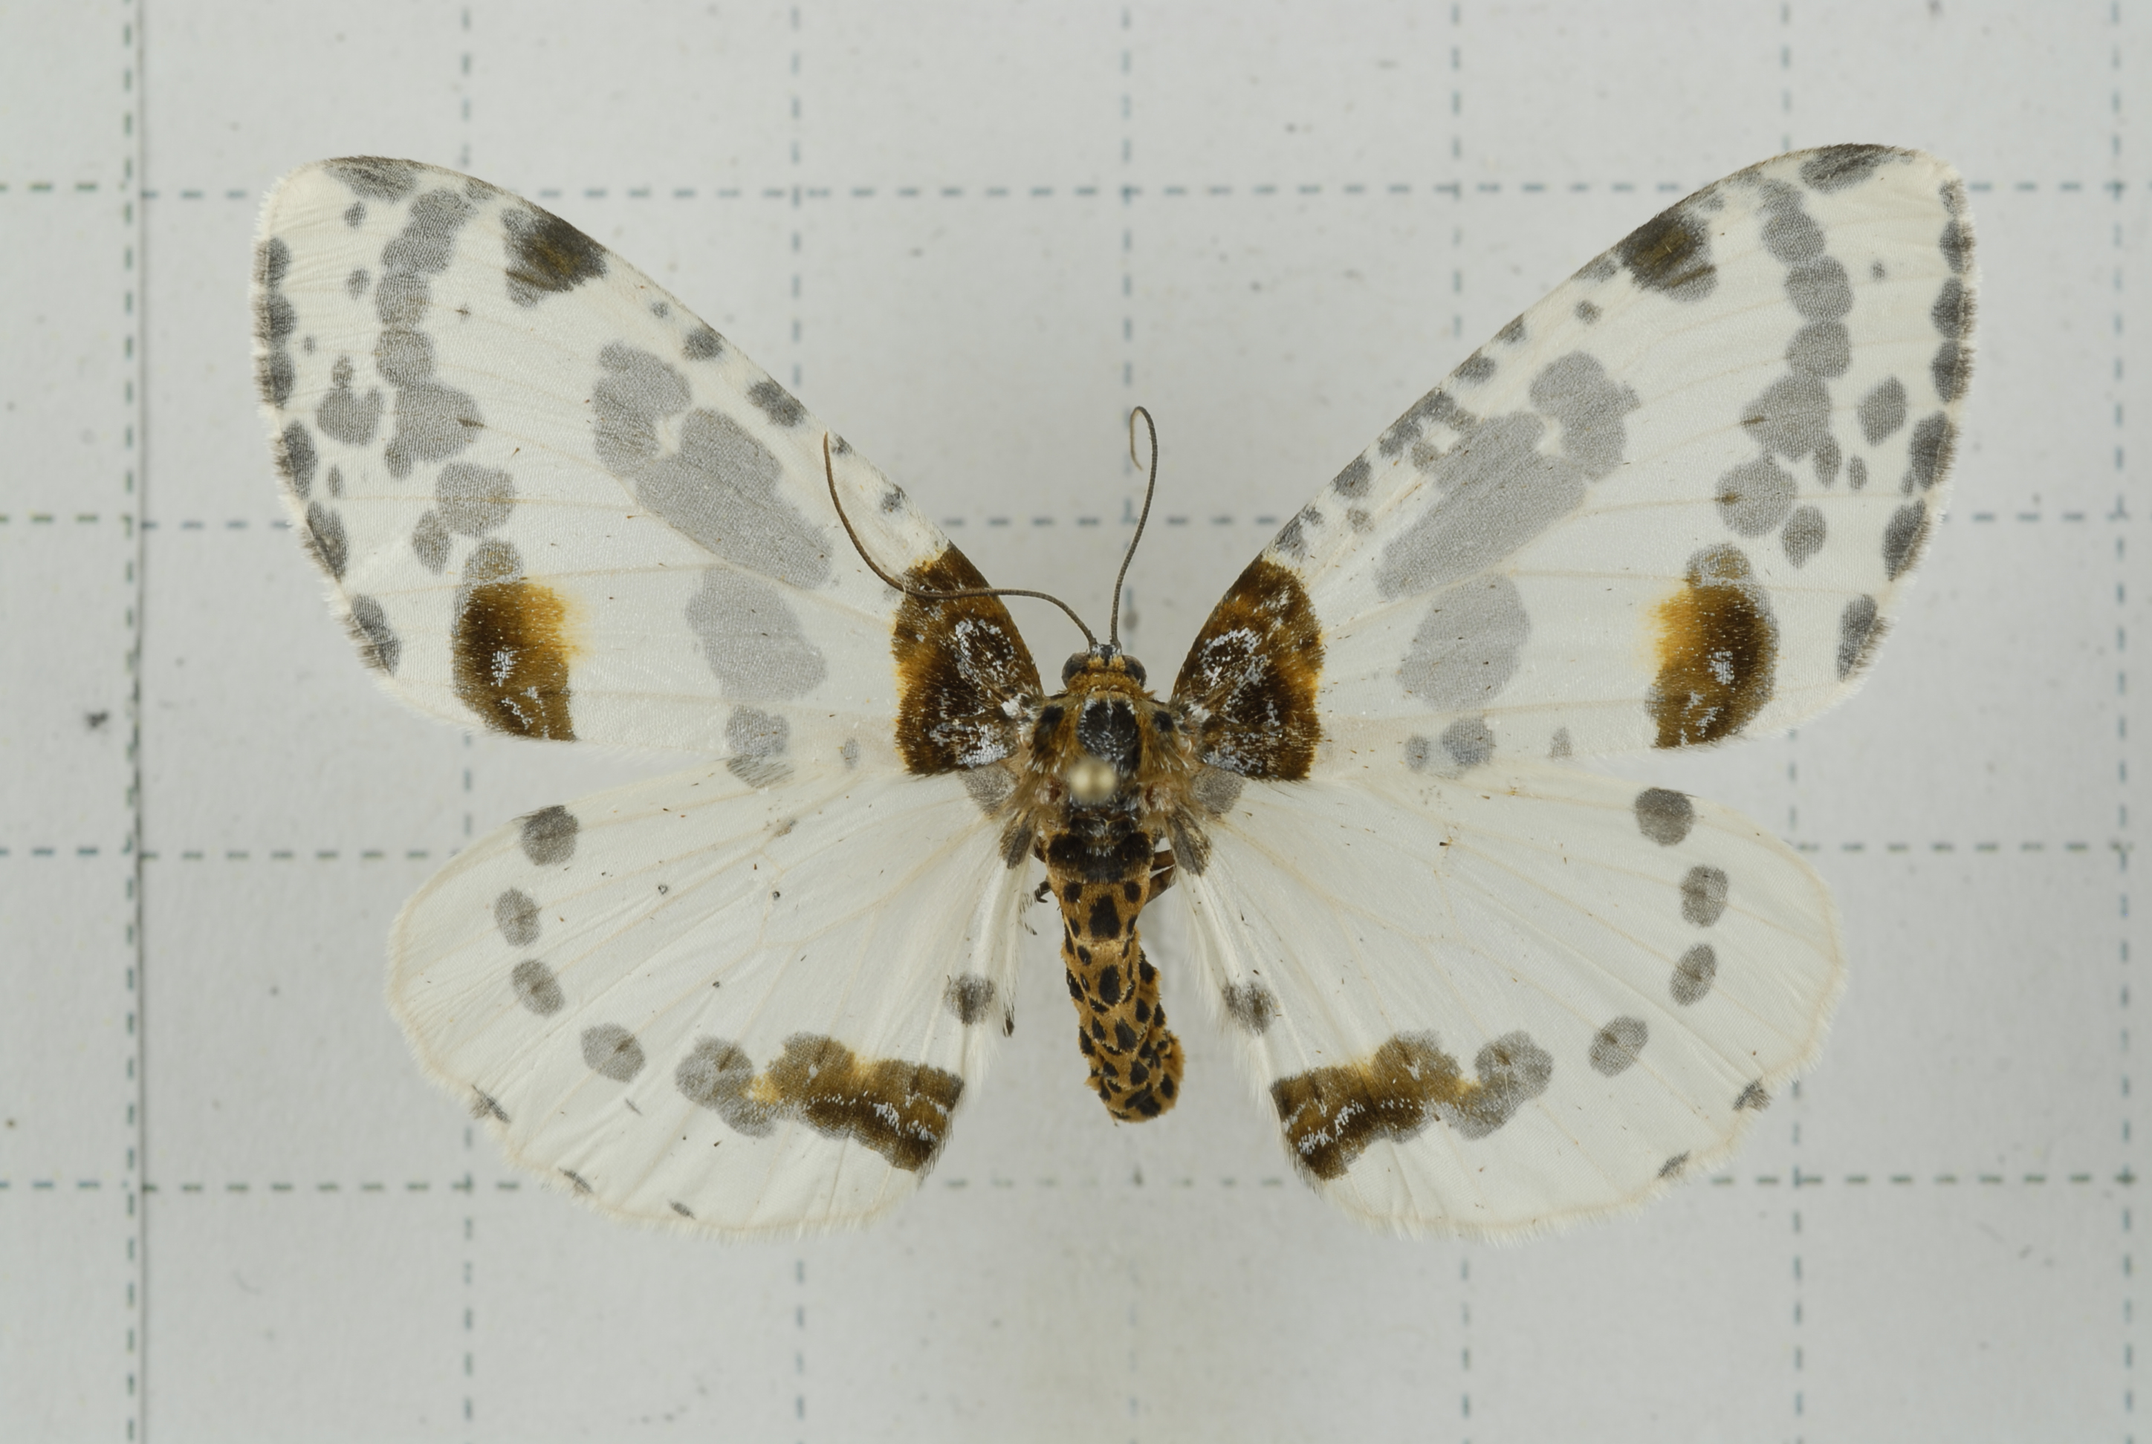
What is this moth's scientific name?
Abraxas adilluminata
